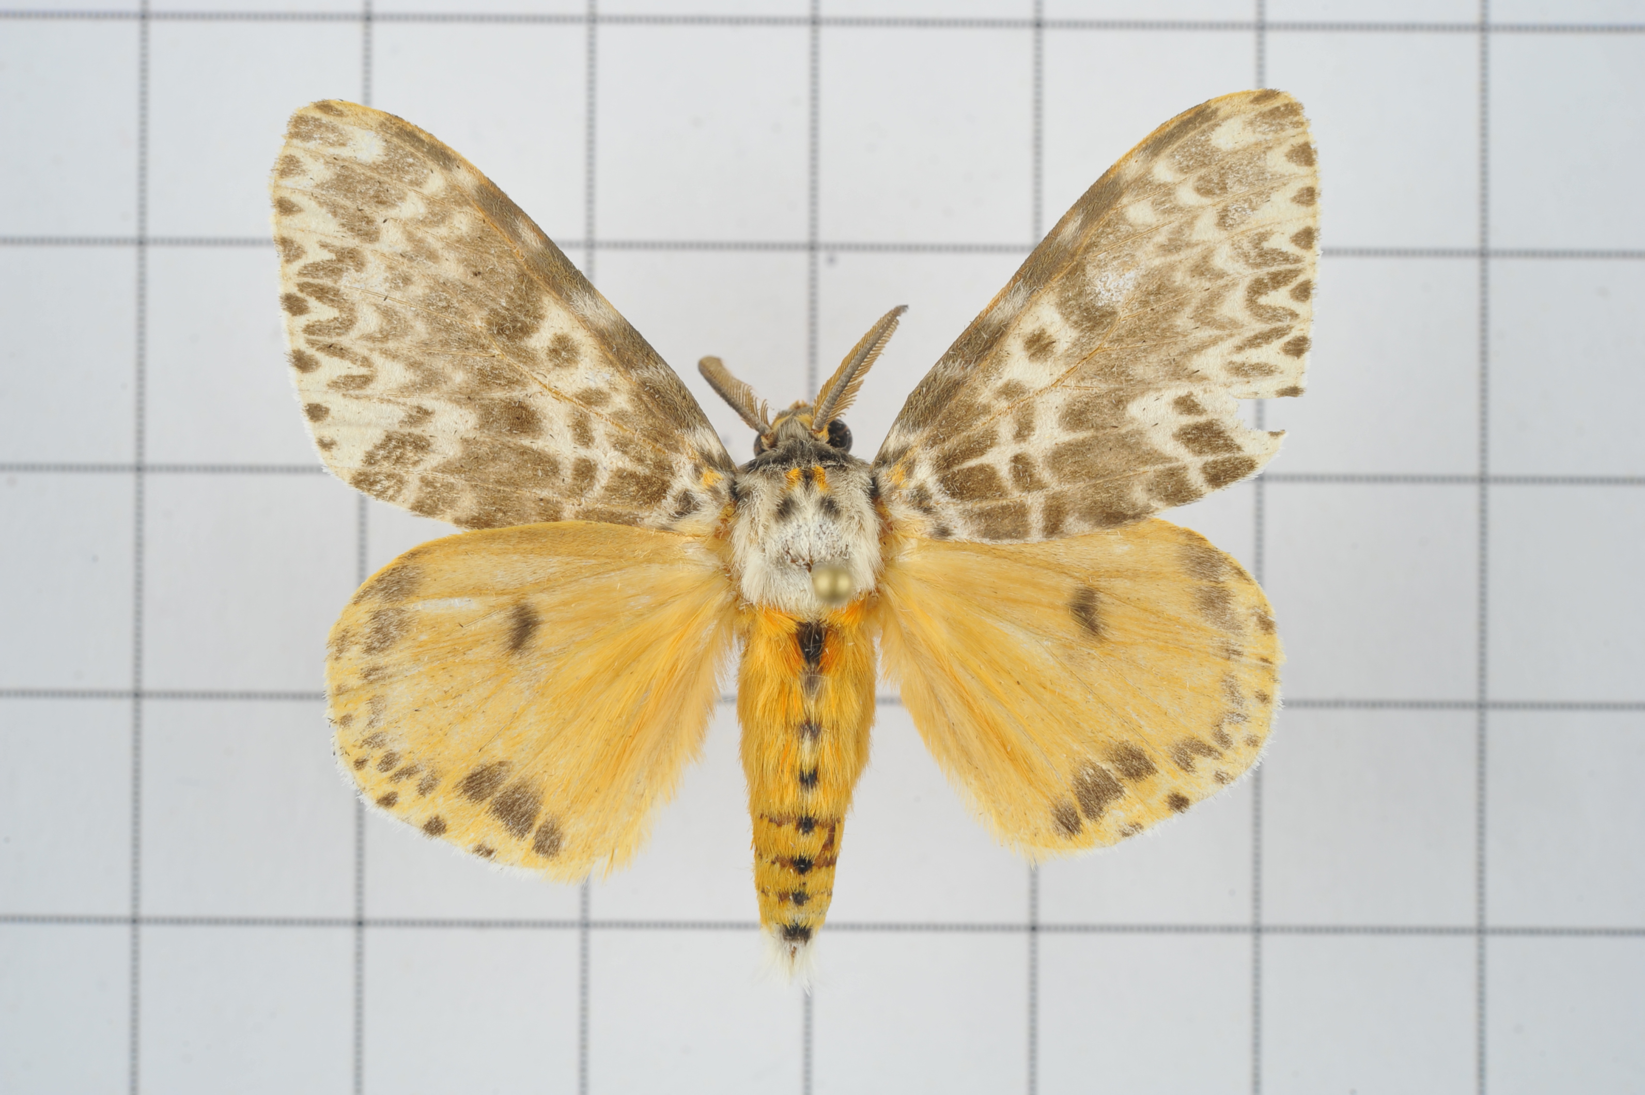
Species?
Lymantria mathura subpallida
